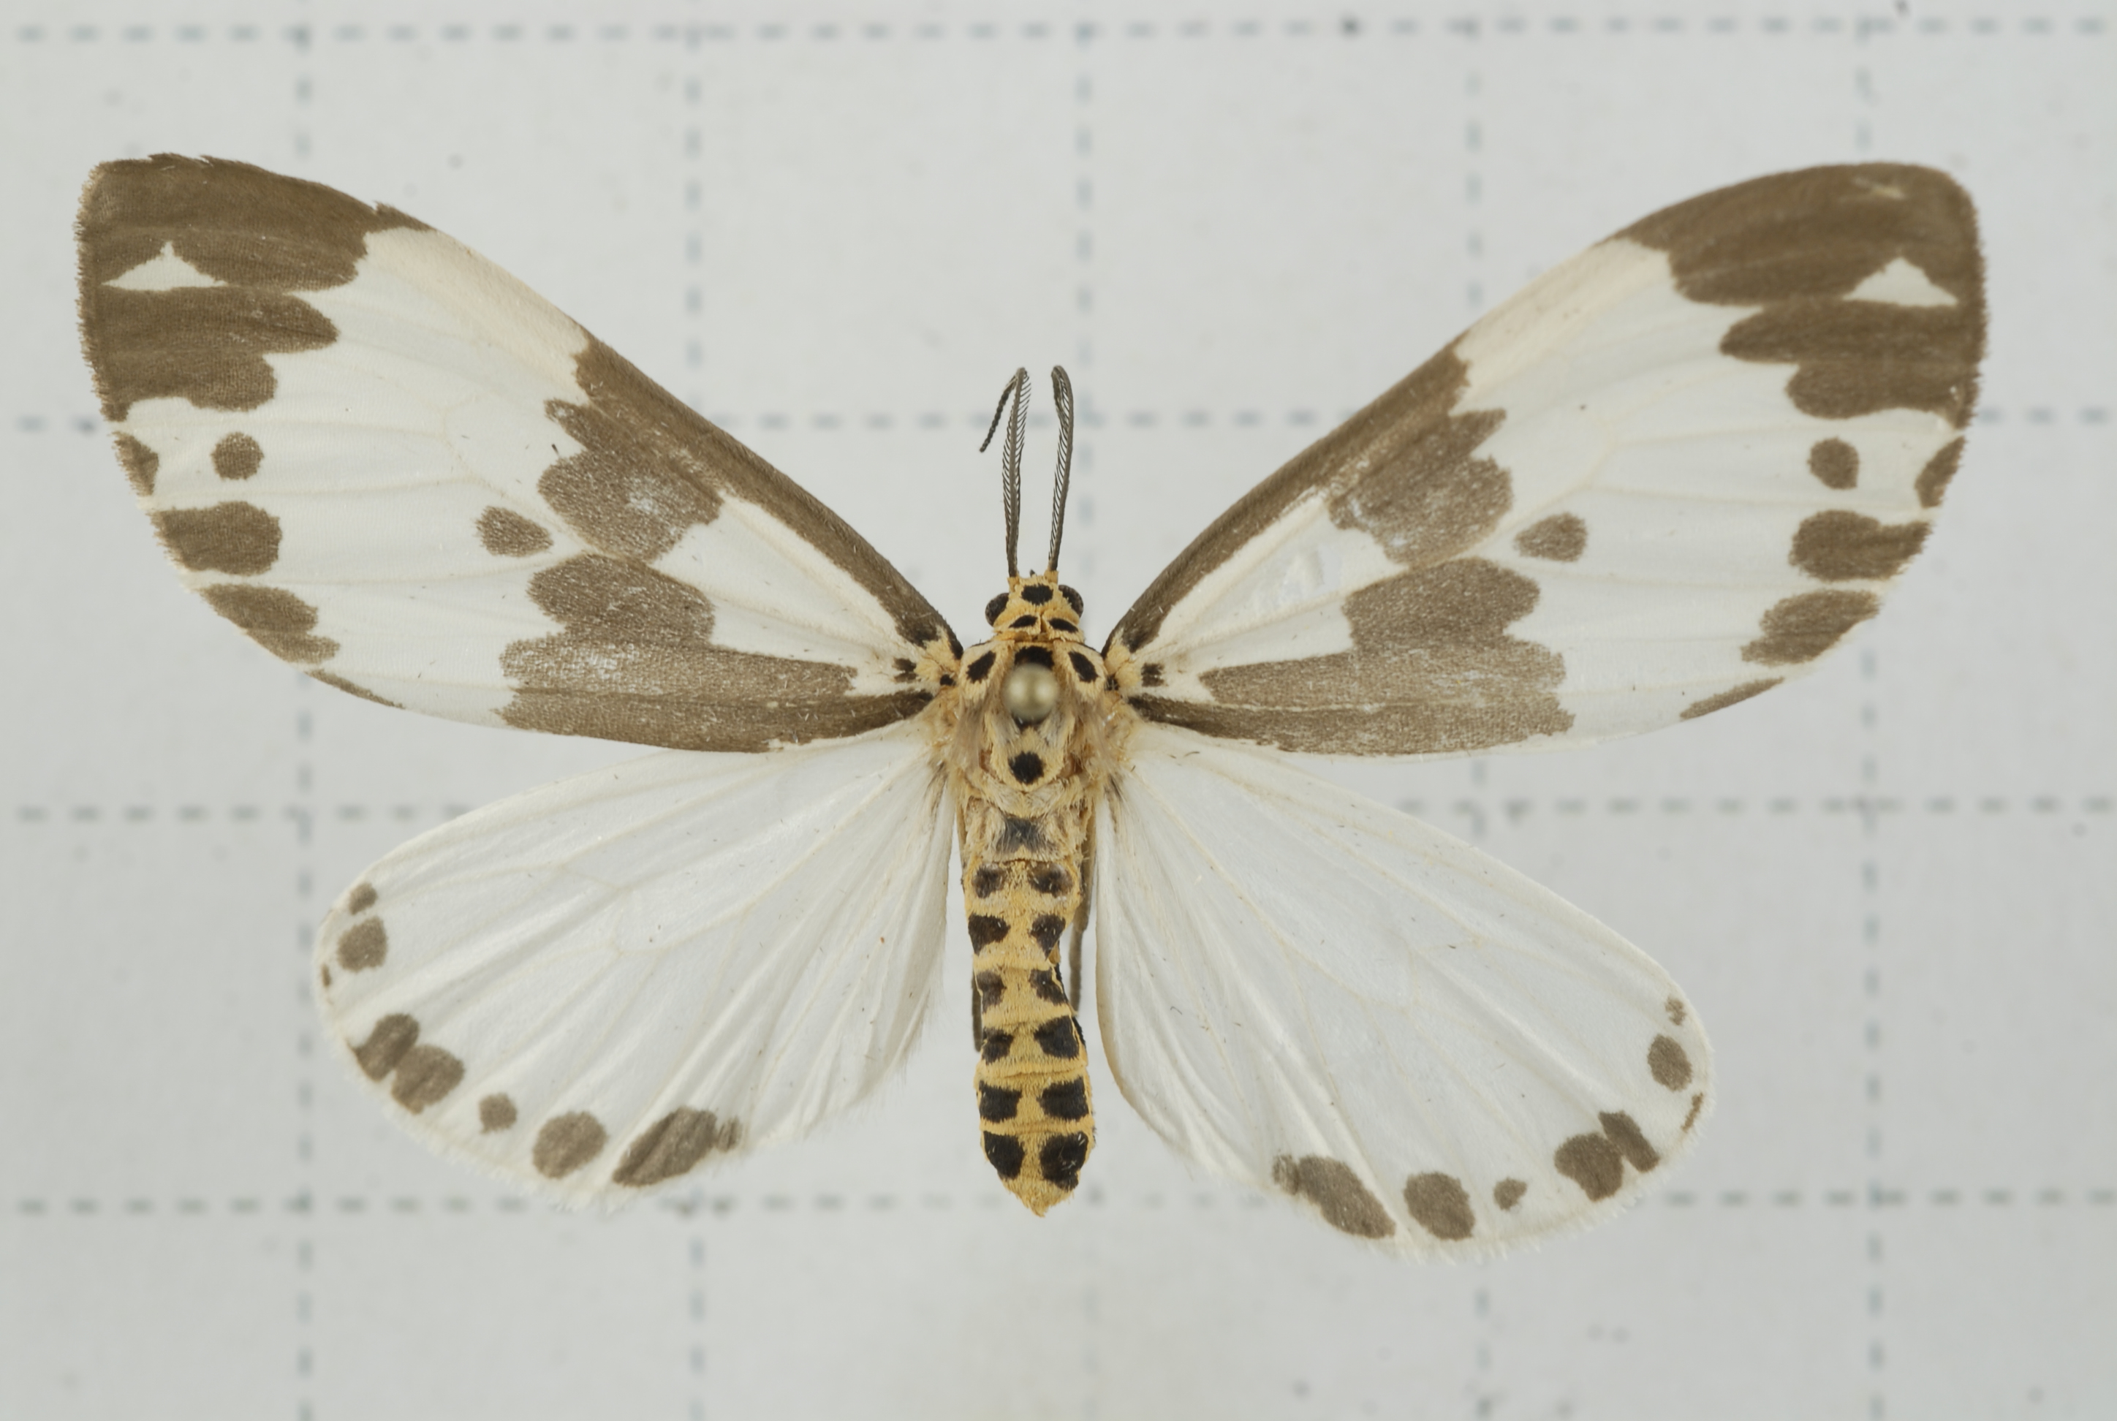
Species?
Nyctemera carissima formosana
